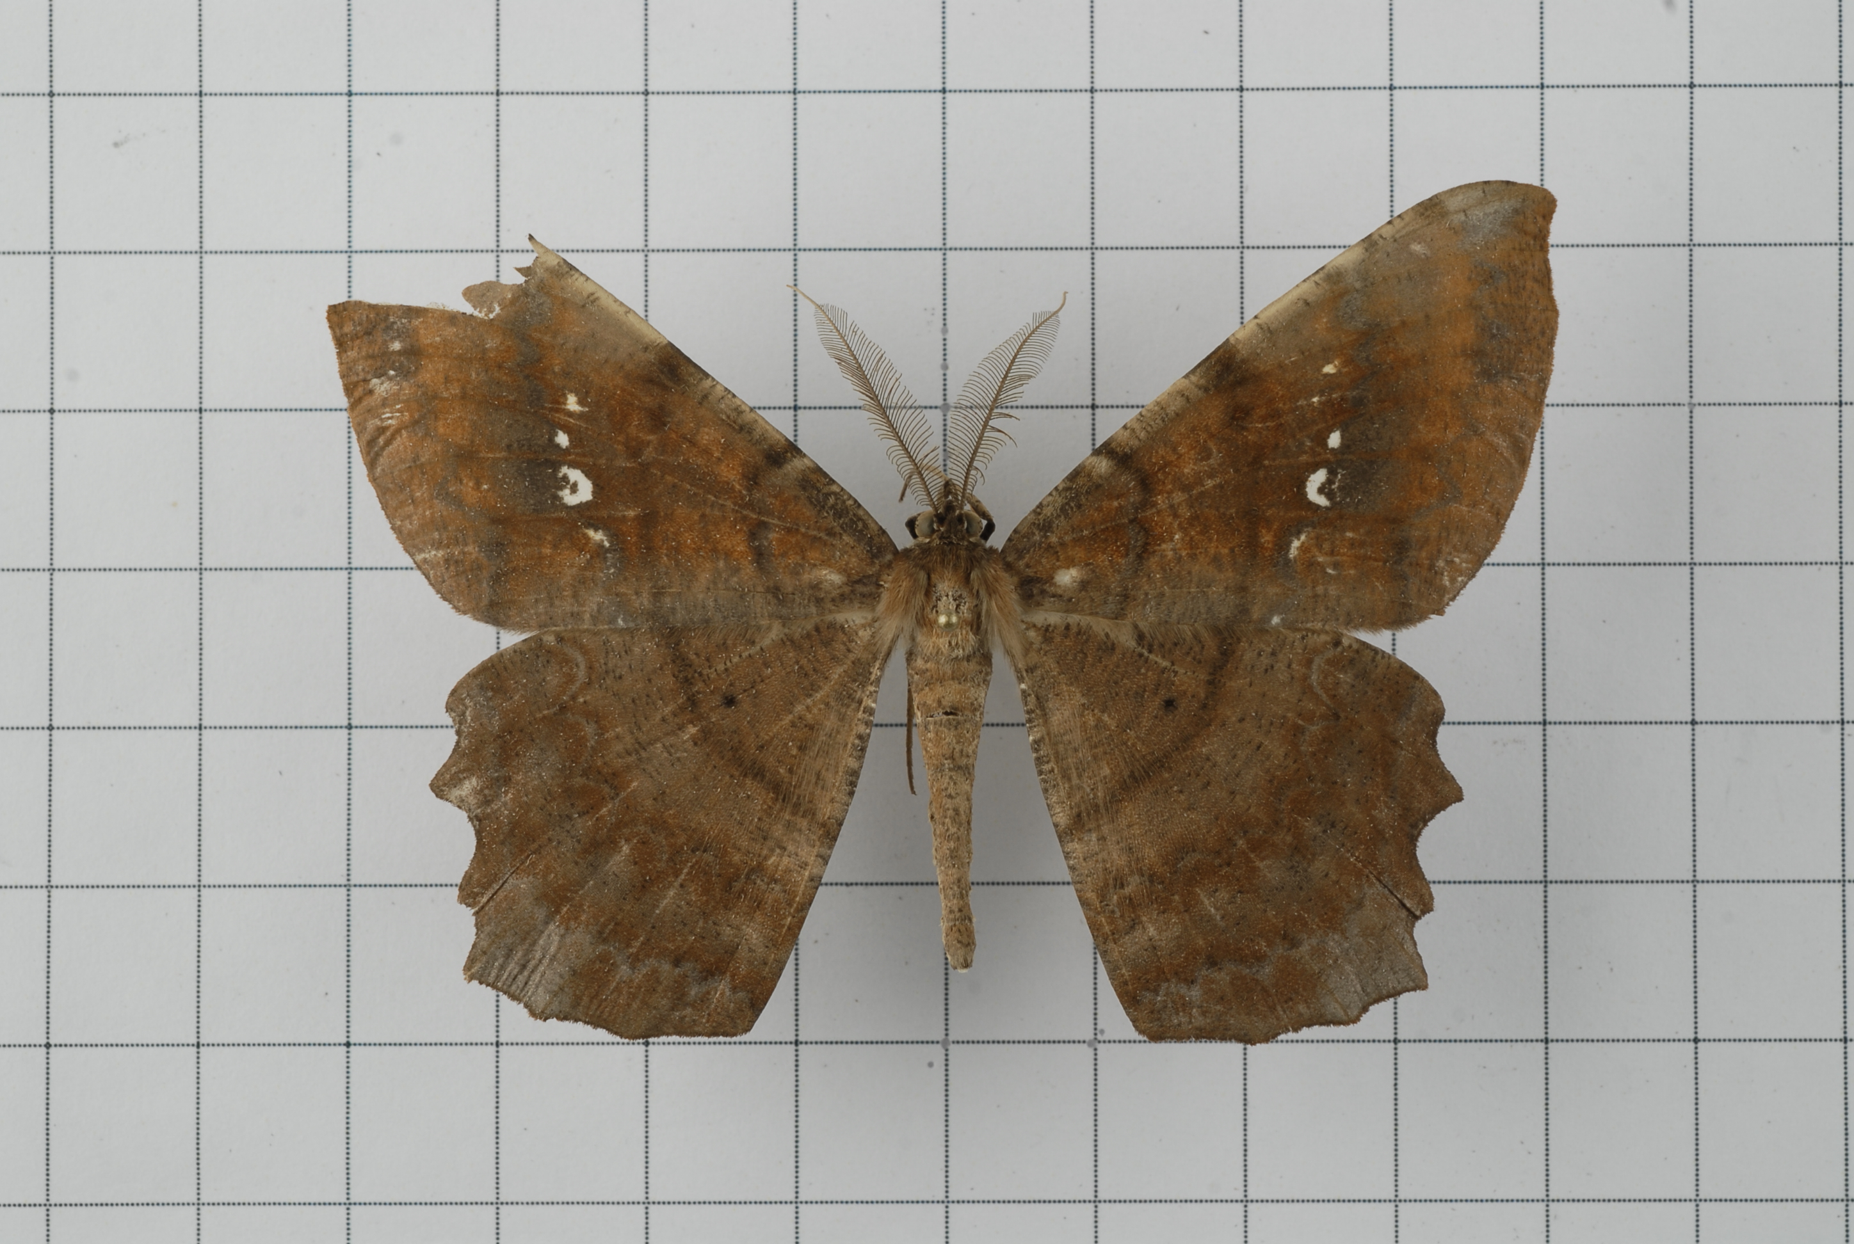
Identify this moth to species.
Amblychia angeronaria
